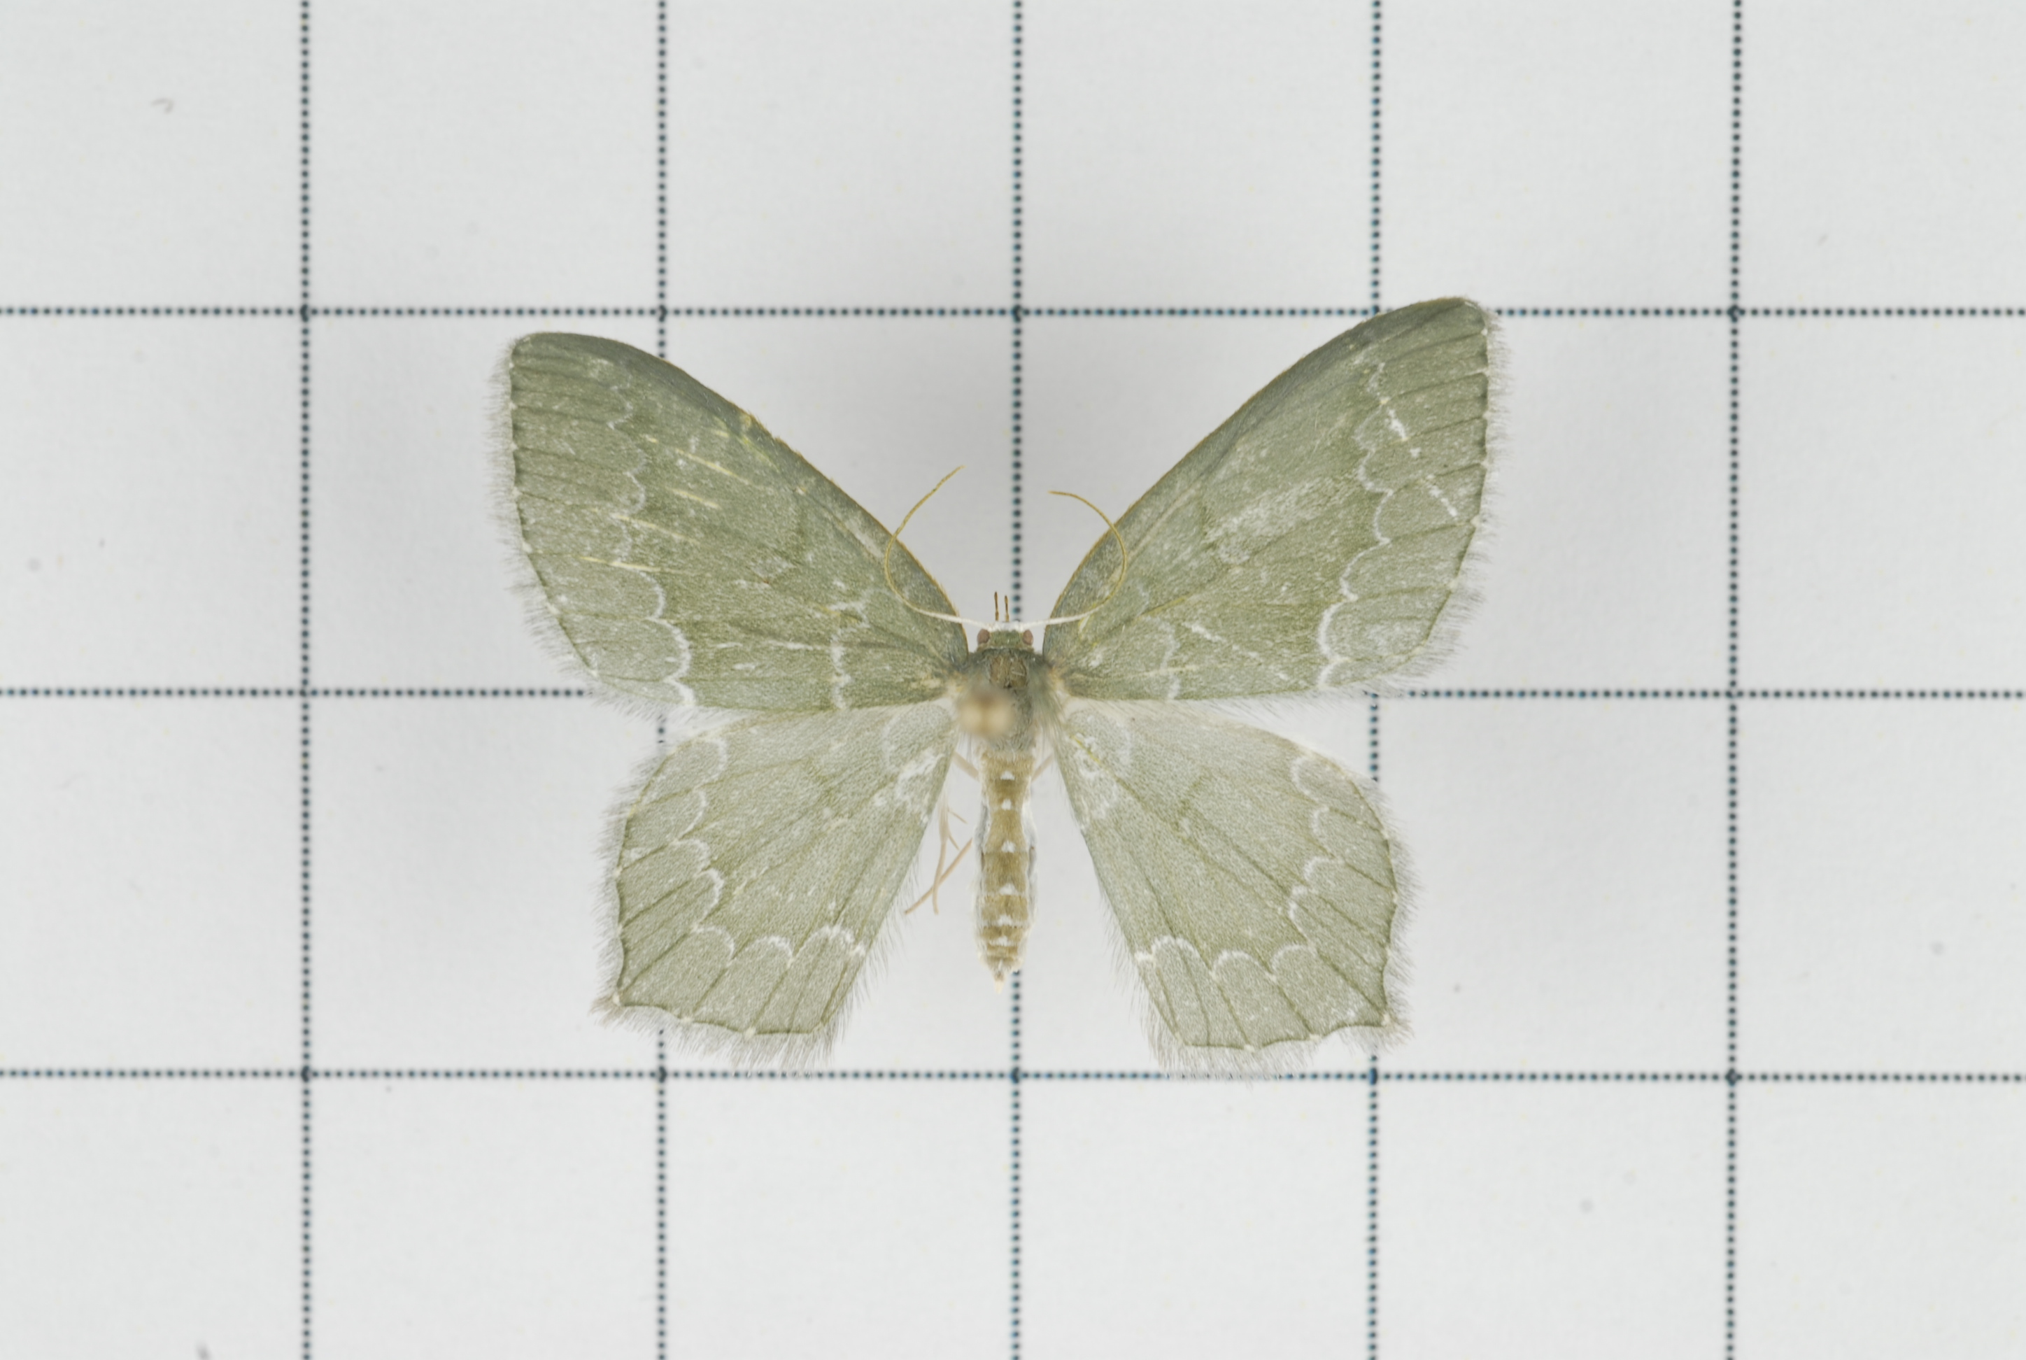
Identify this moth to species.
Jodis argentilineata
